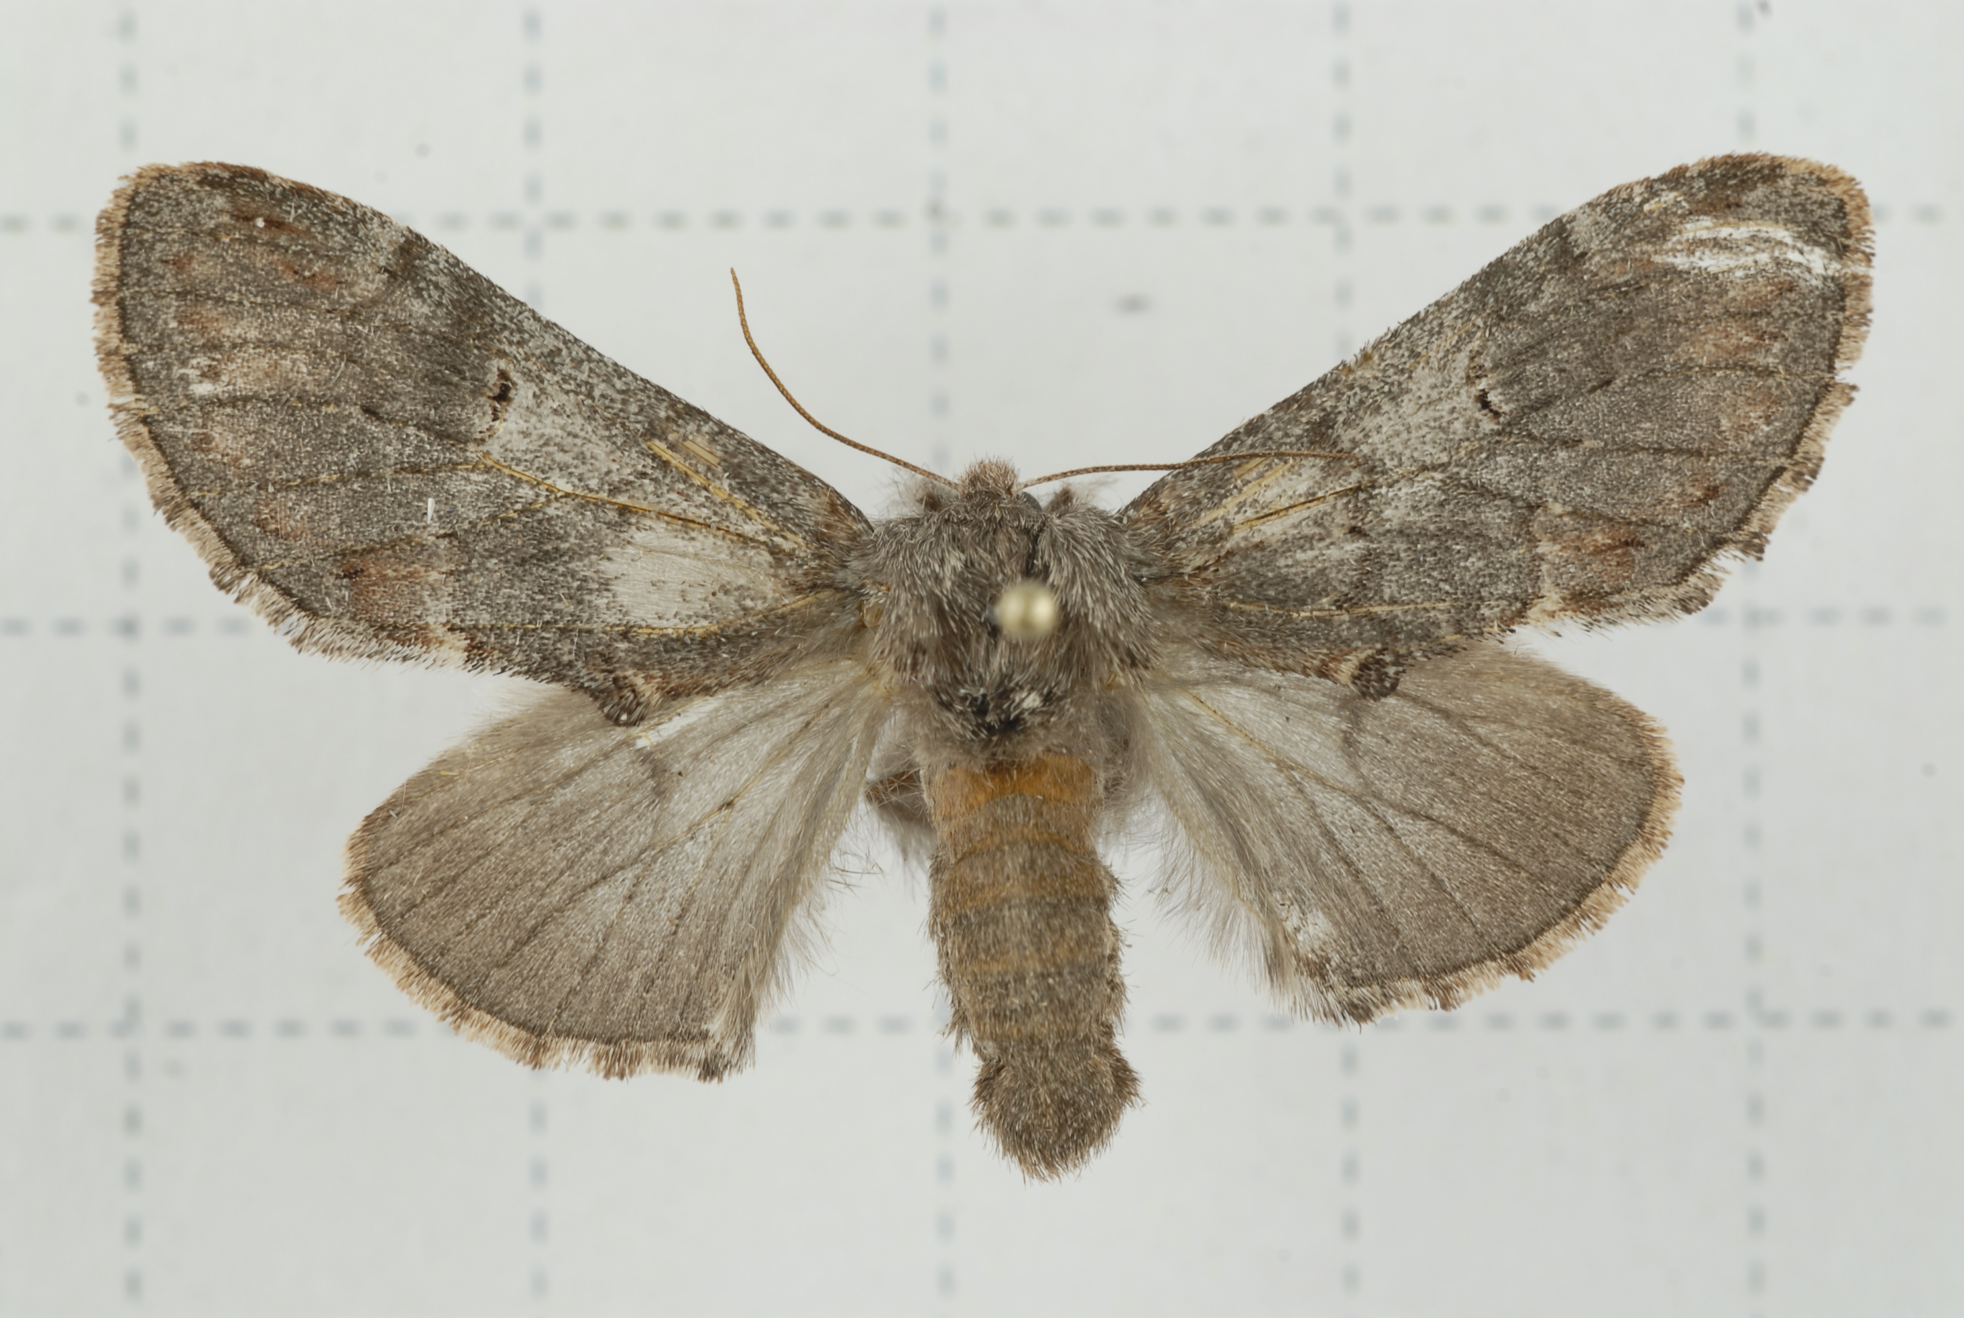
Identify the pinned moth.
Notodonta griseotincta
